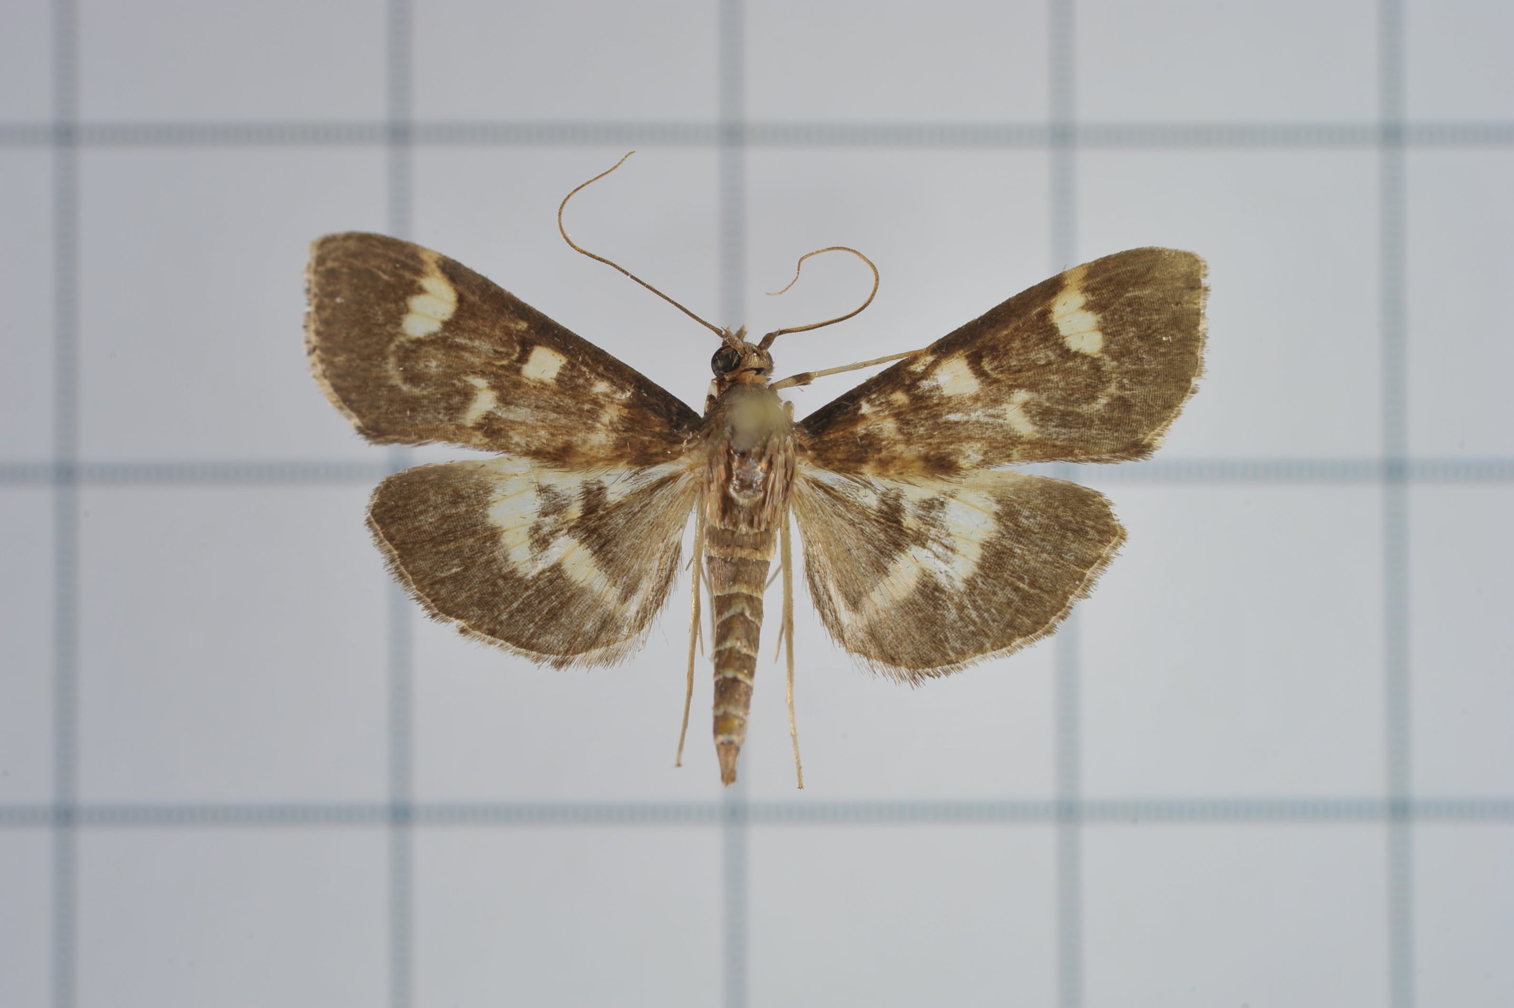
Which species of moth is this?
Herpetogramma luctuosalis
